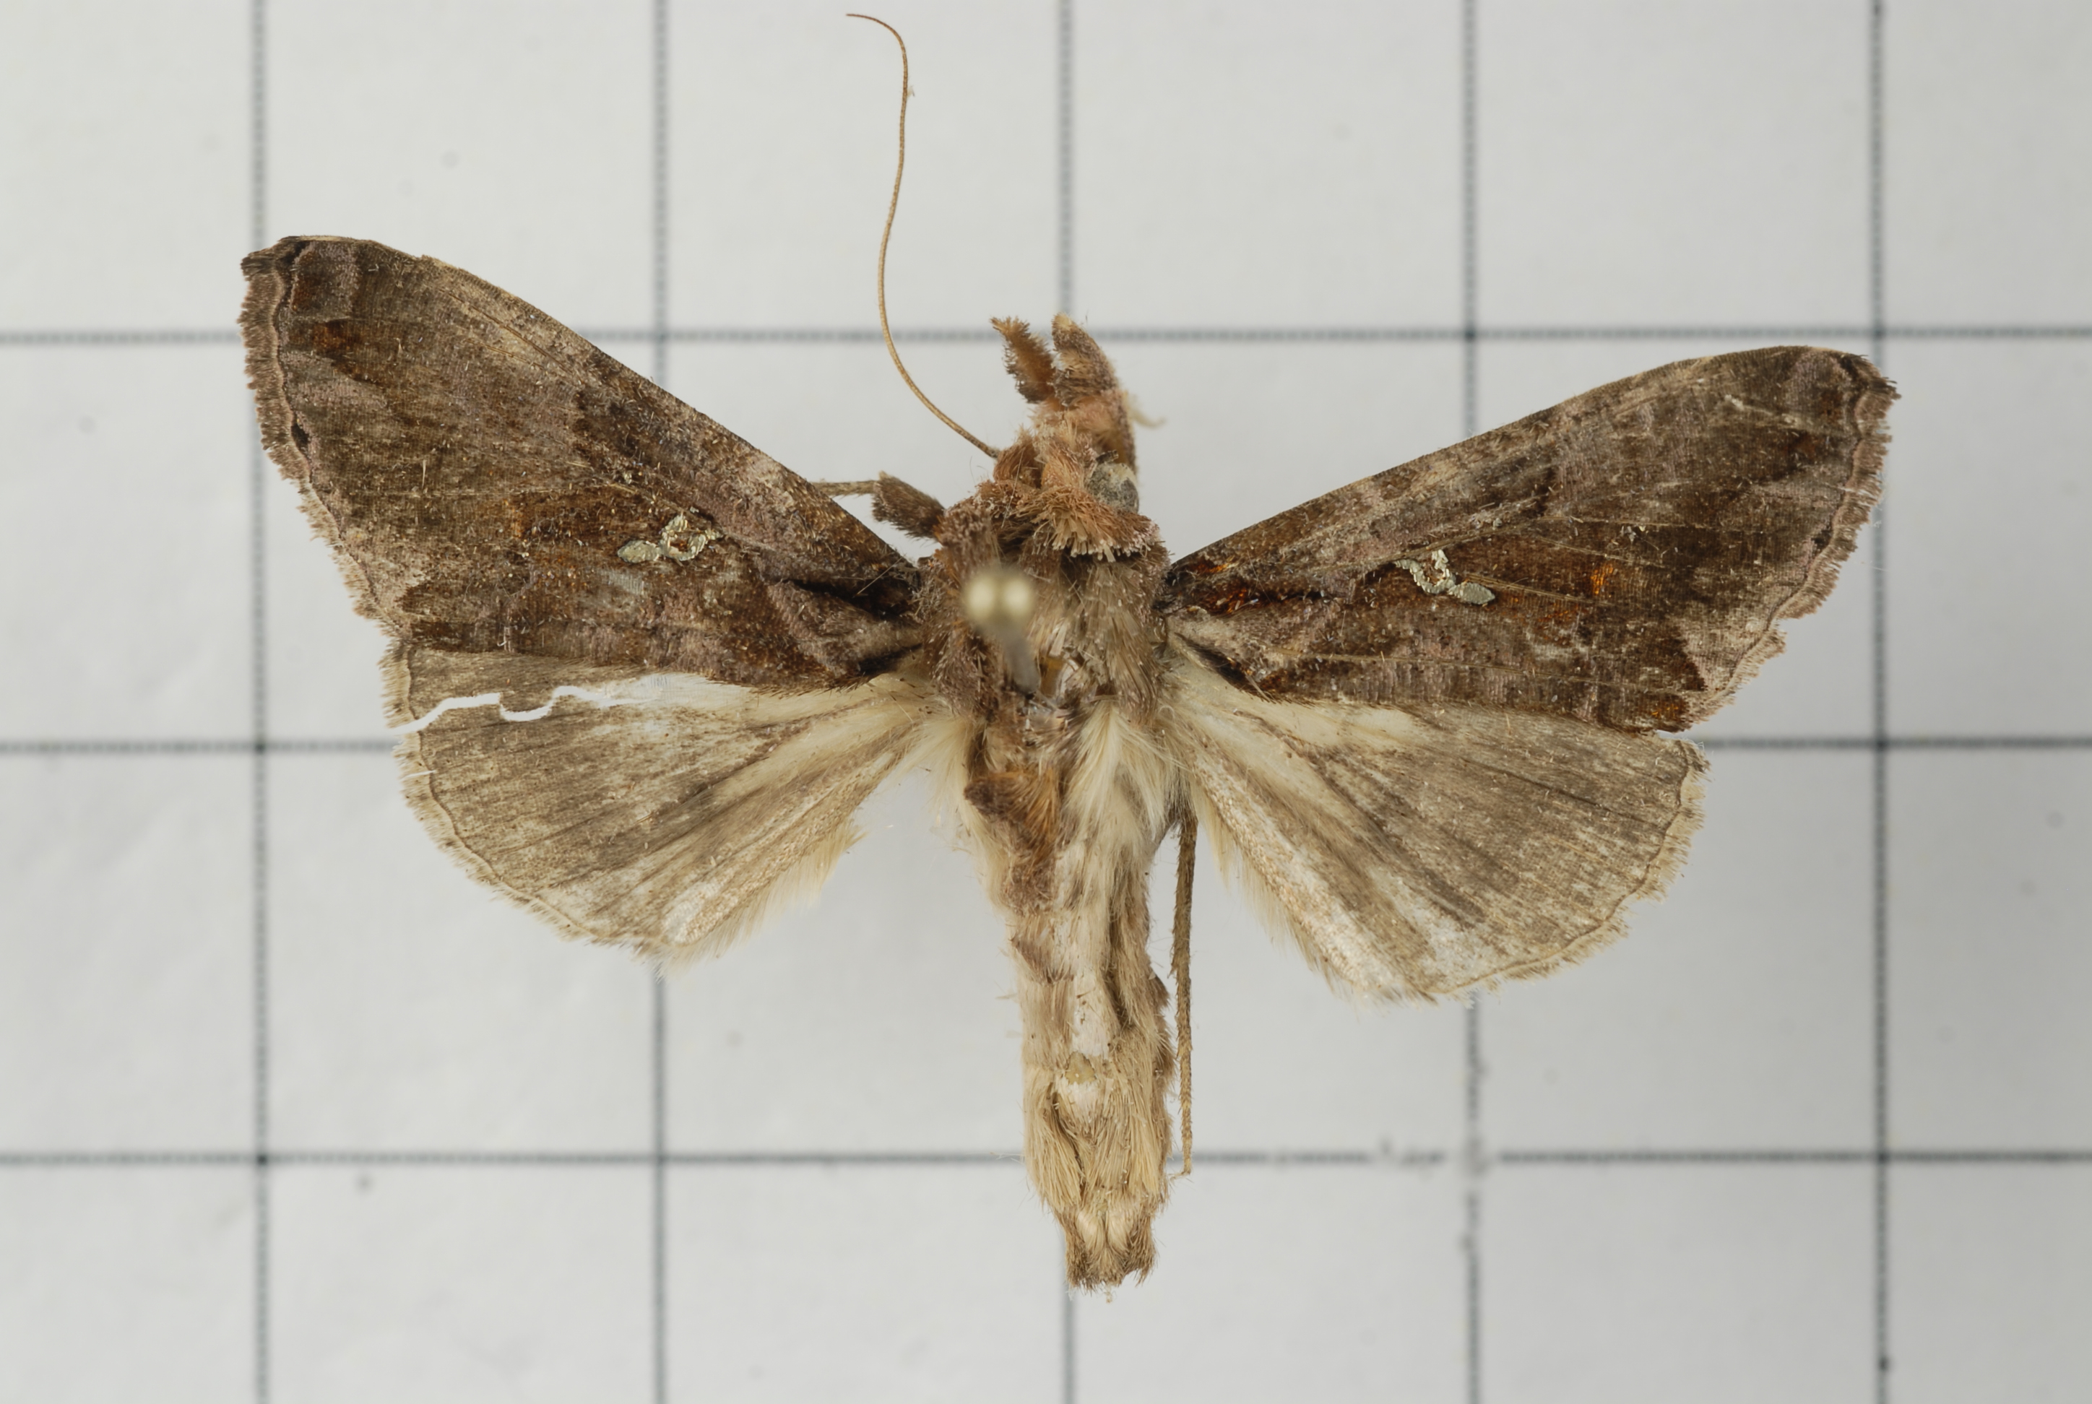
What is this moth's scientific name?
Plusiopalpa adrasta shisa
